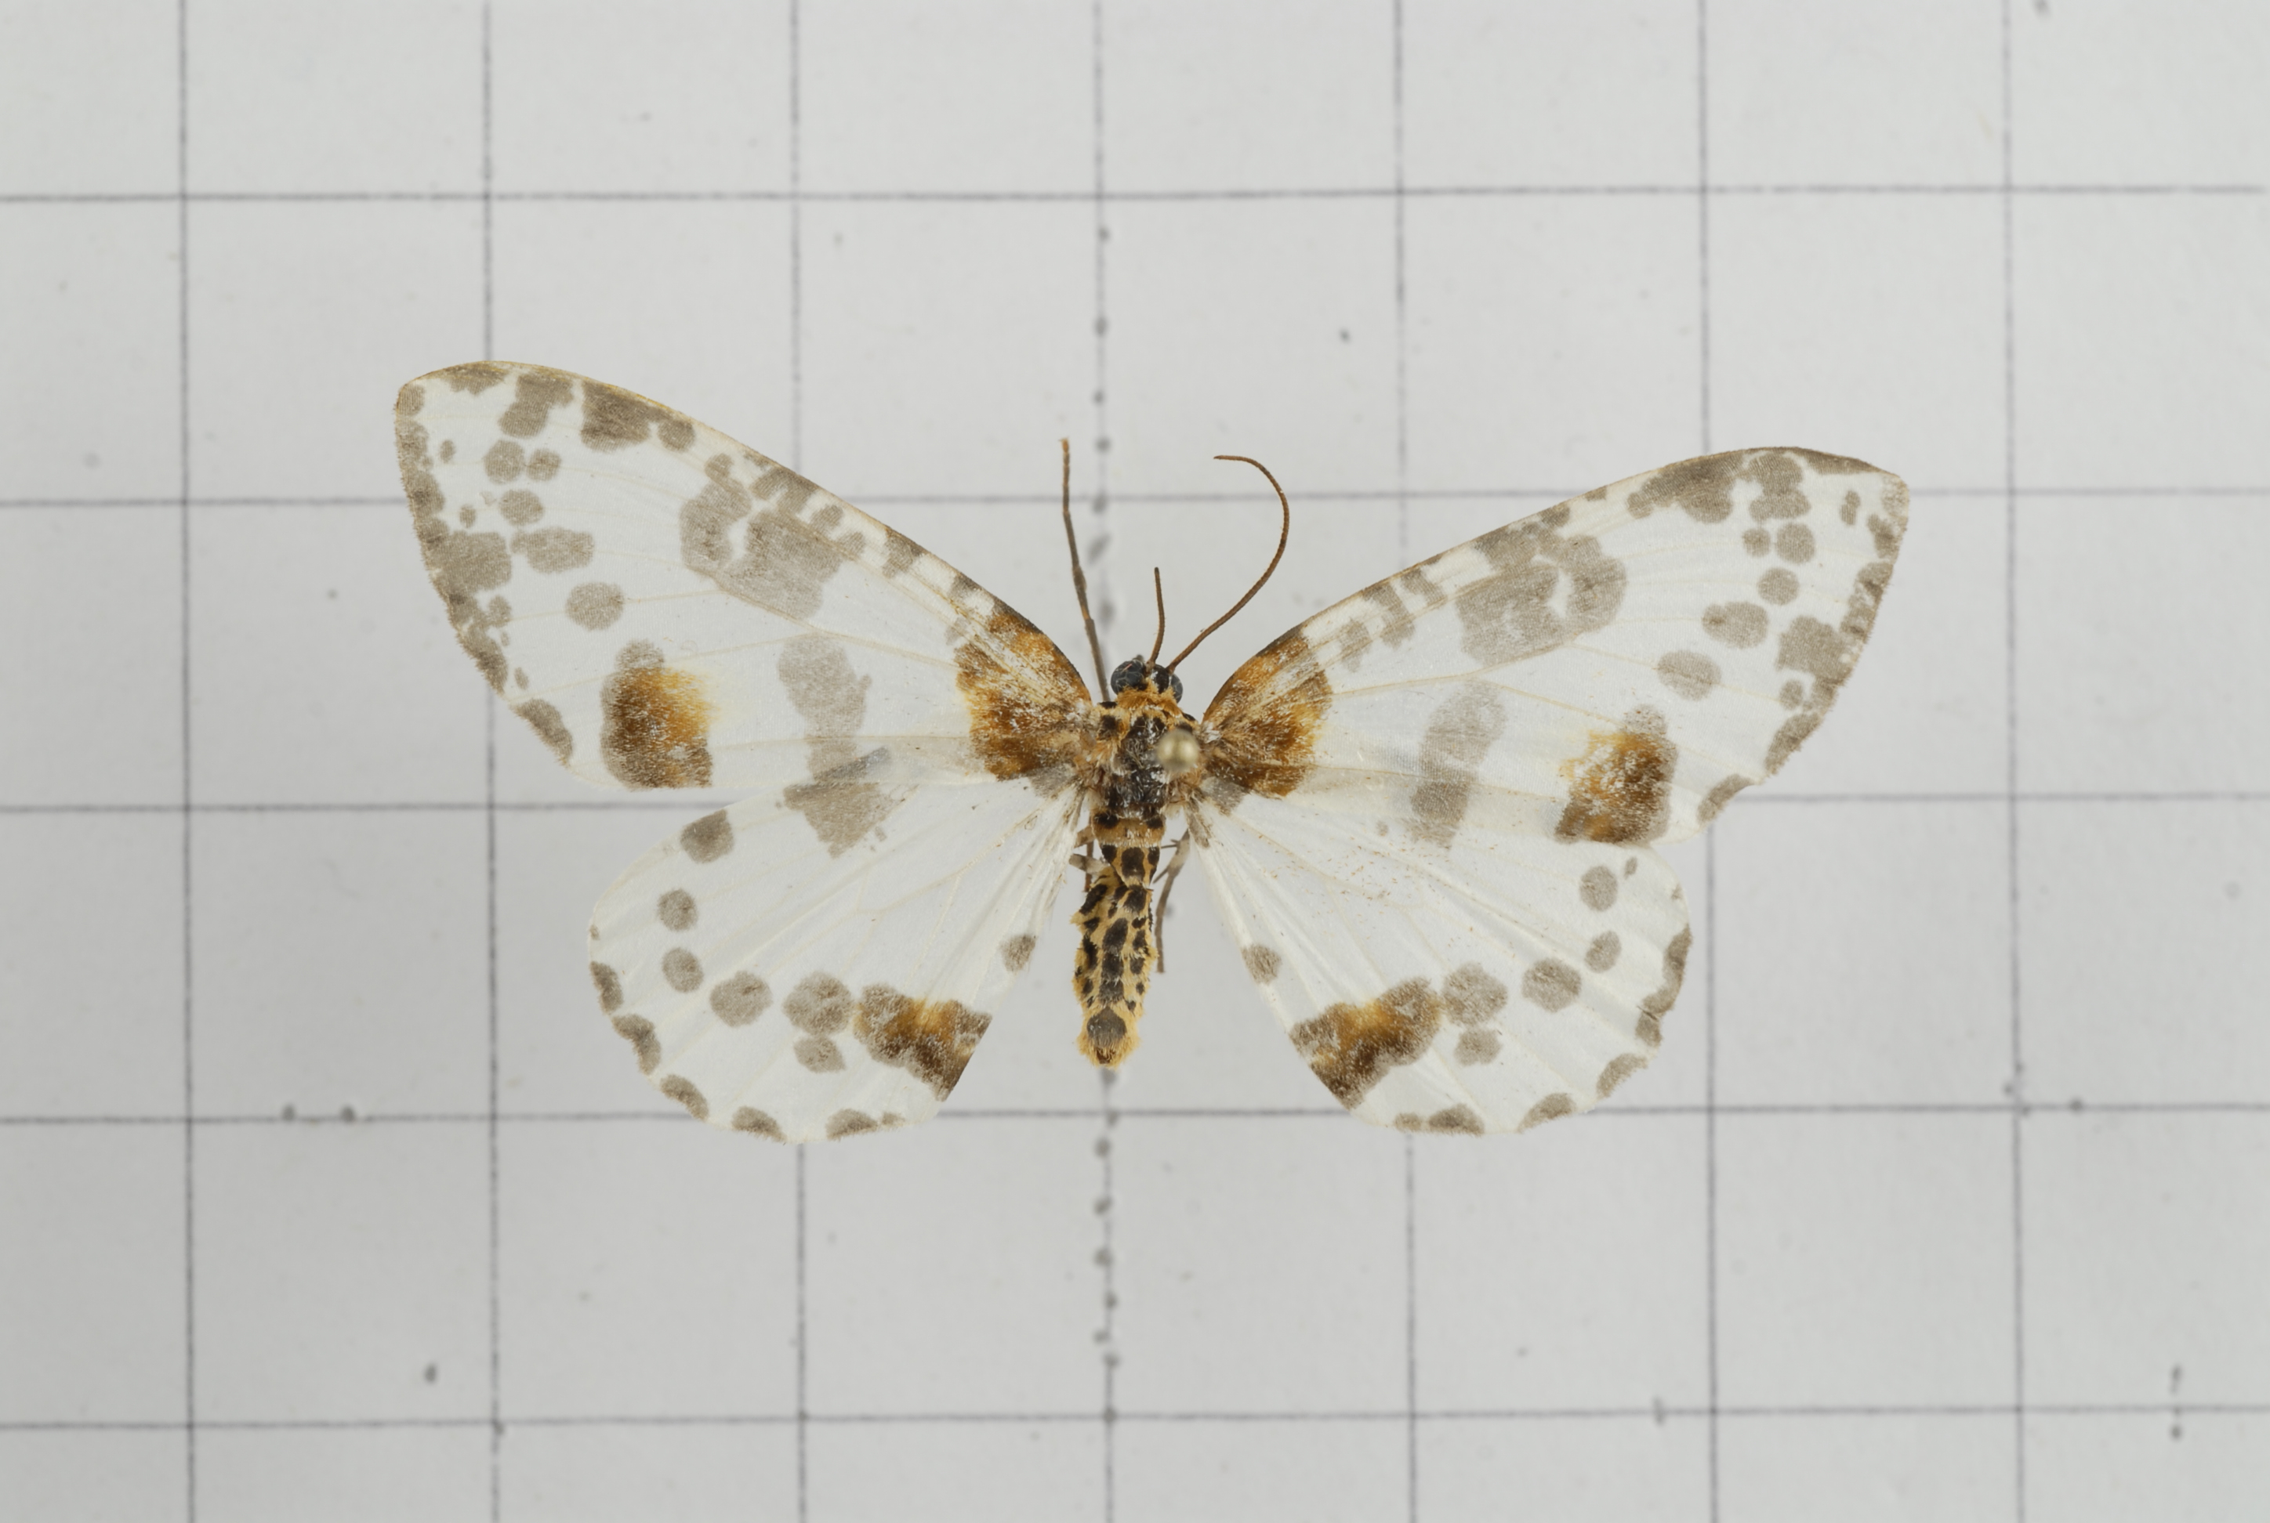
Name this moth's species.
Abraxas cupreilluminata
